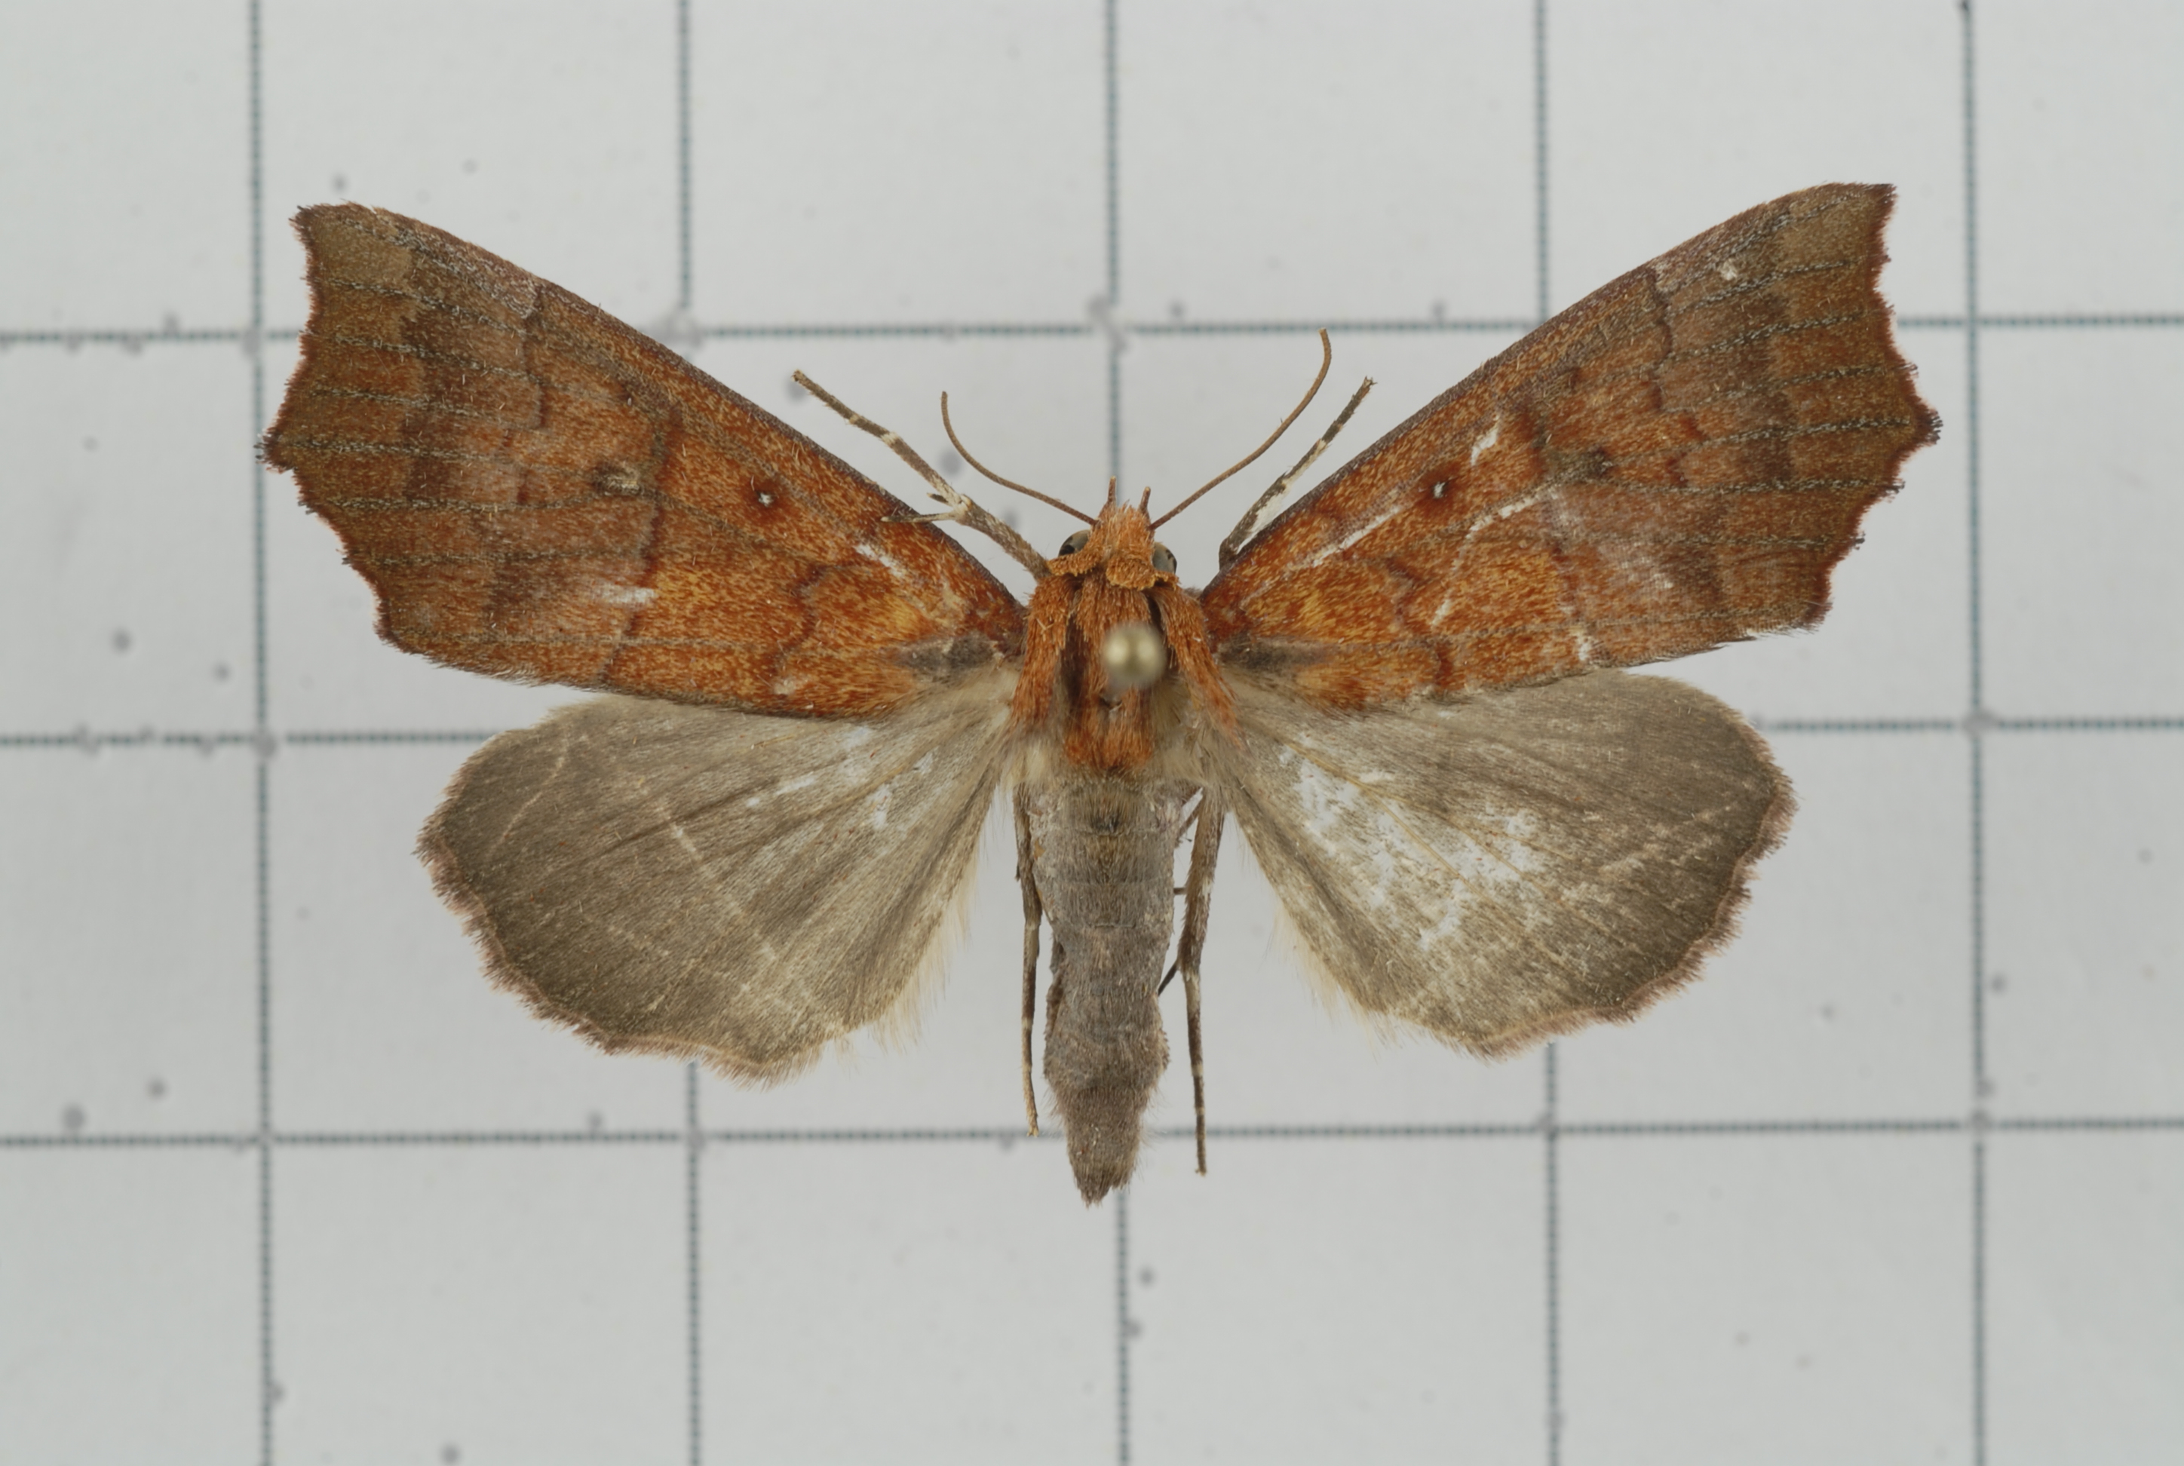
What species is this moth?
Rusicada privata
